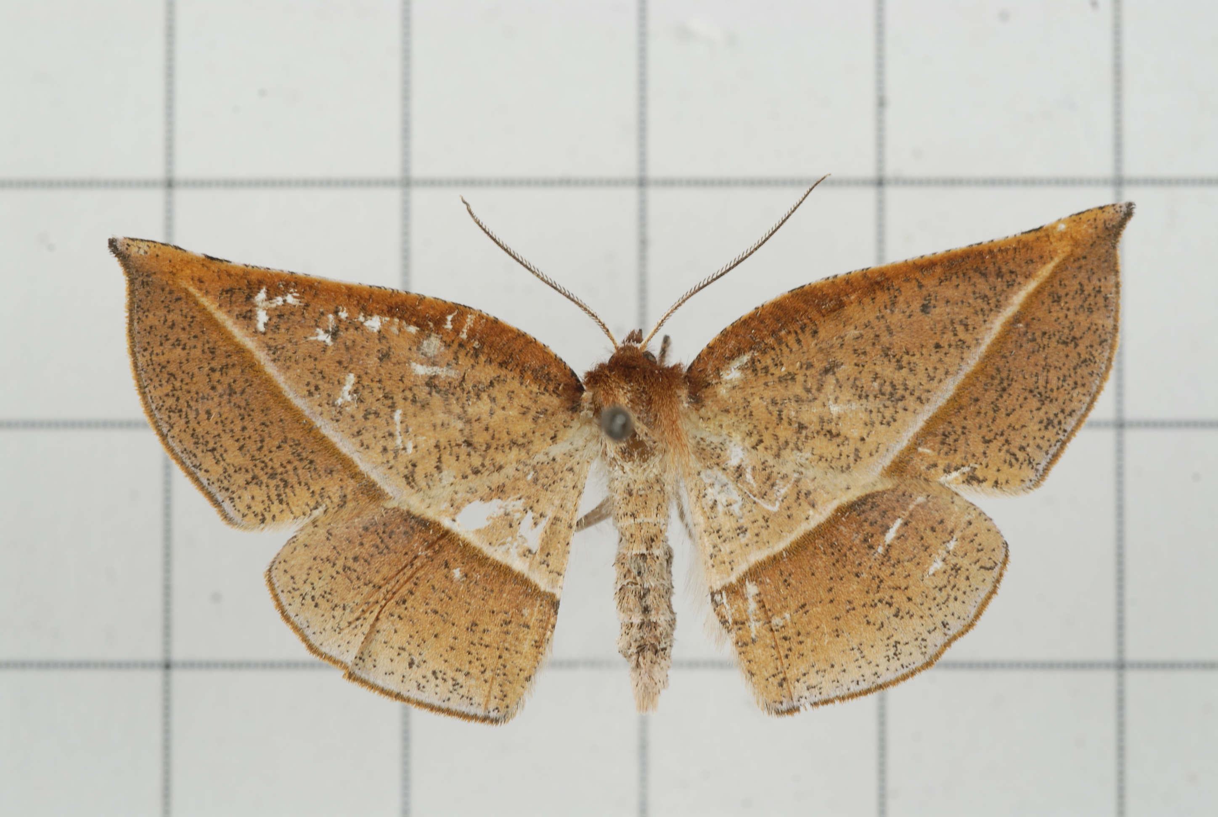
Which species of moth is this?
Garaeus argillacea
